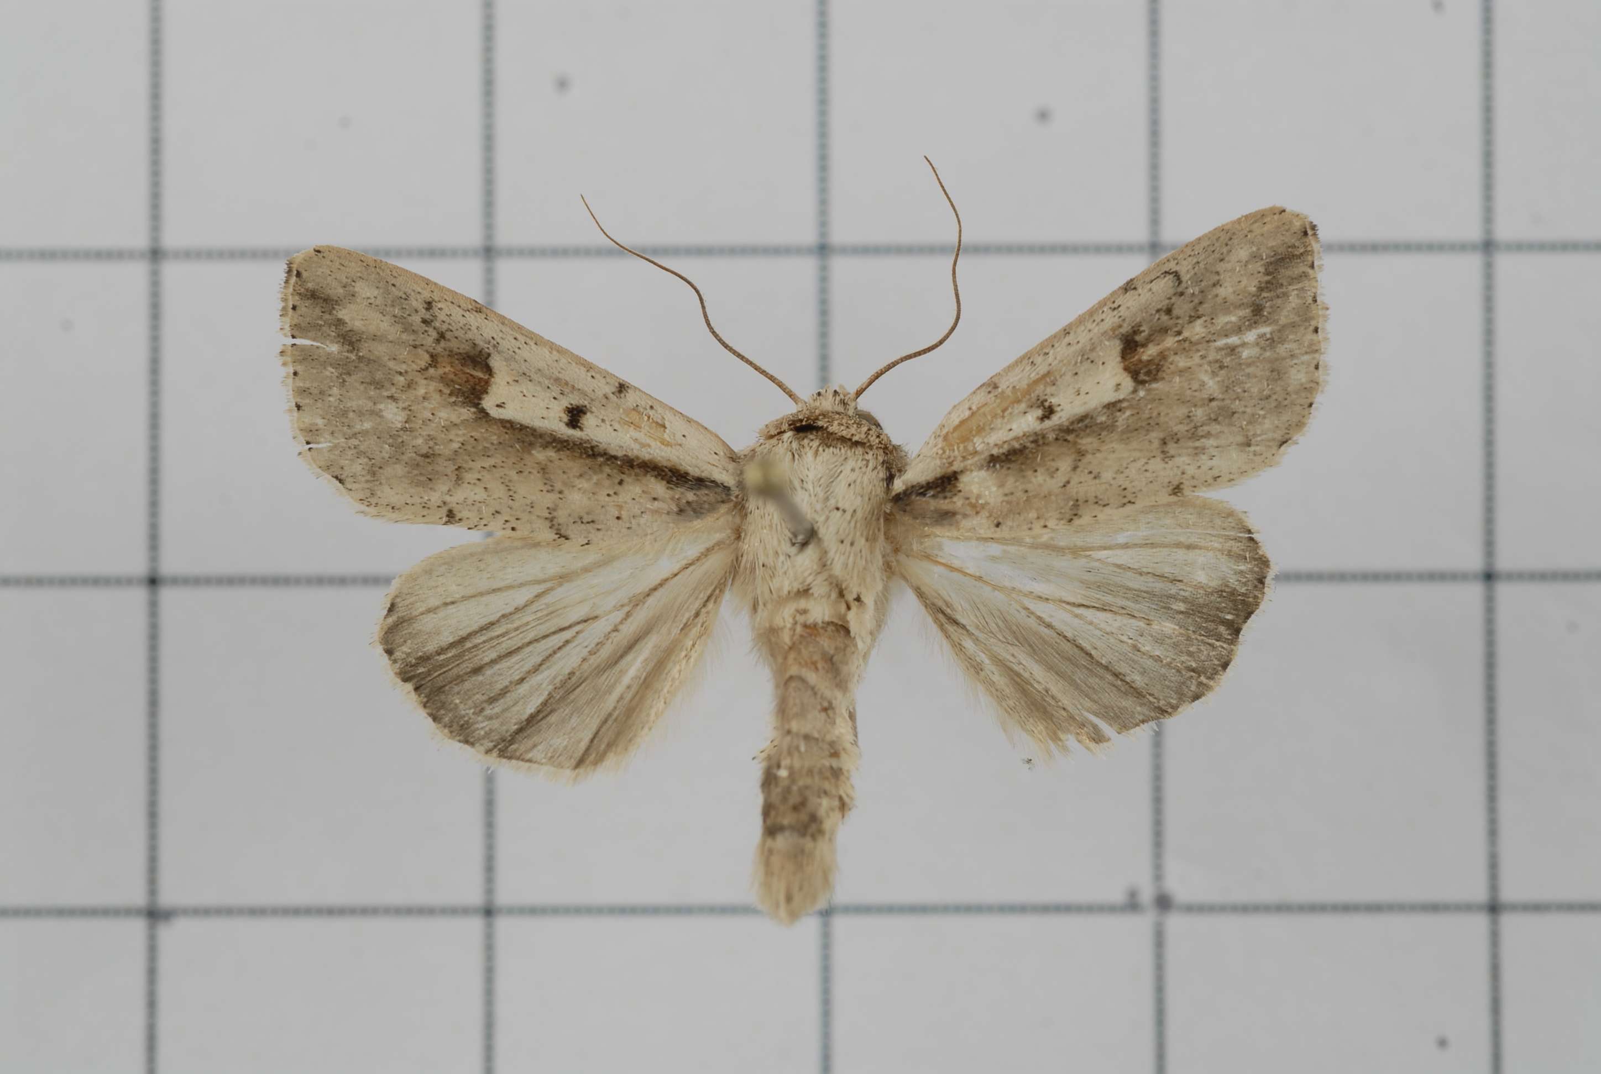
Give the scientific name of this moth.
Leucania yu
